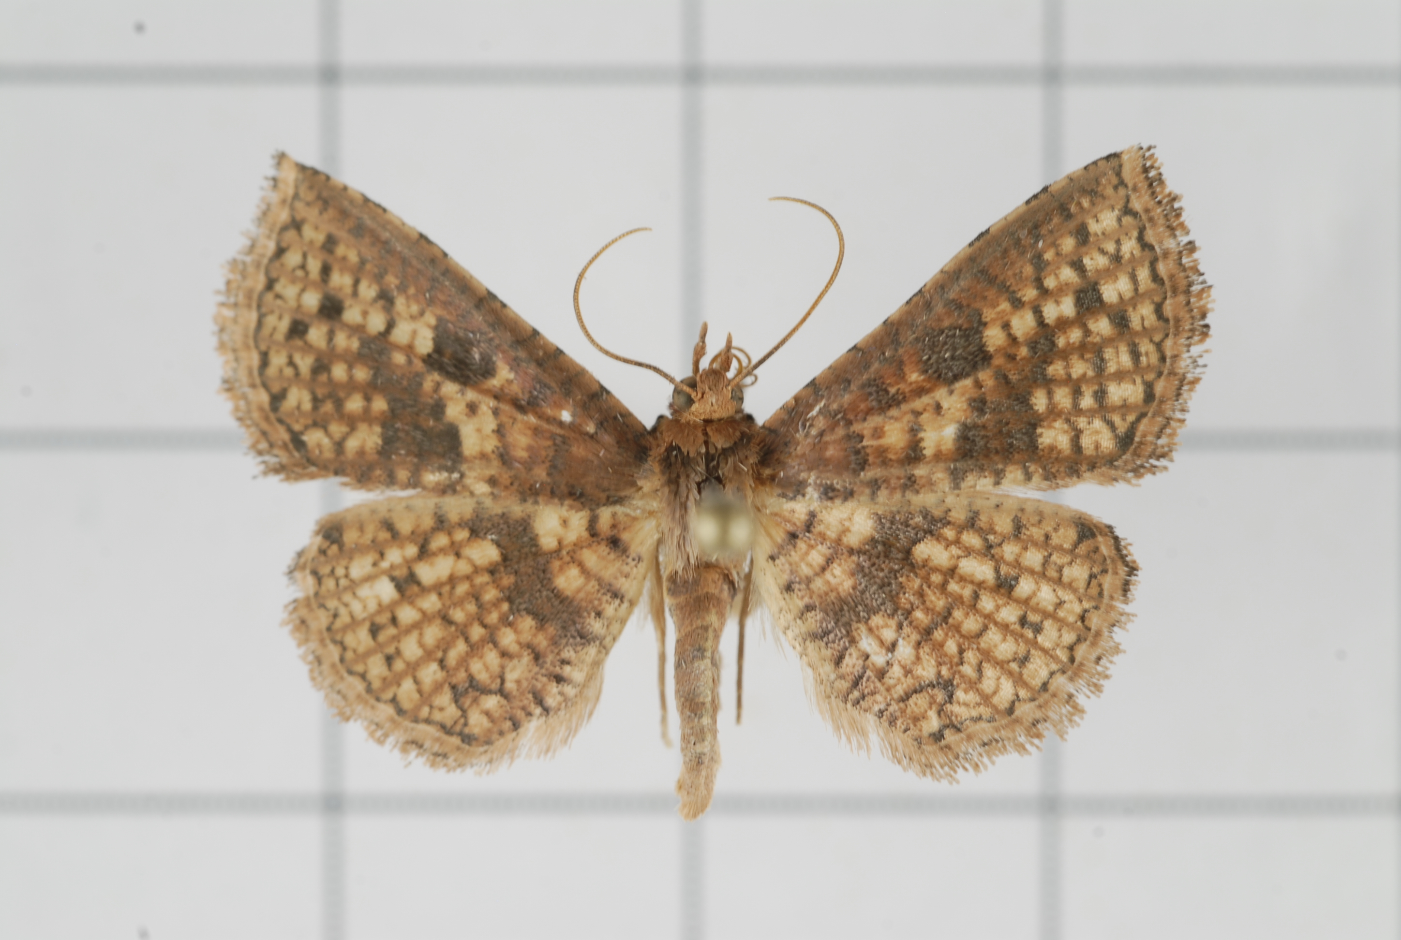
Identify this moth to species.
Striglina suzukii
